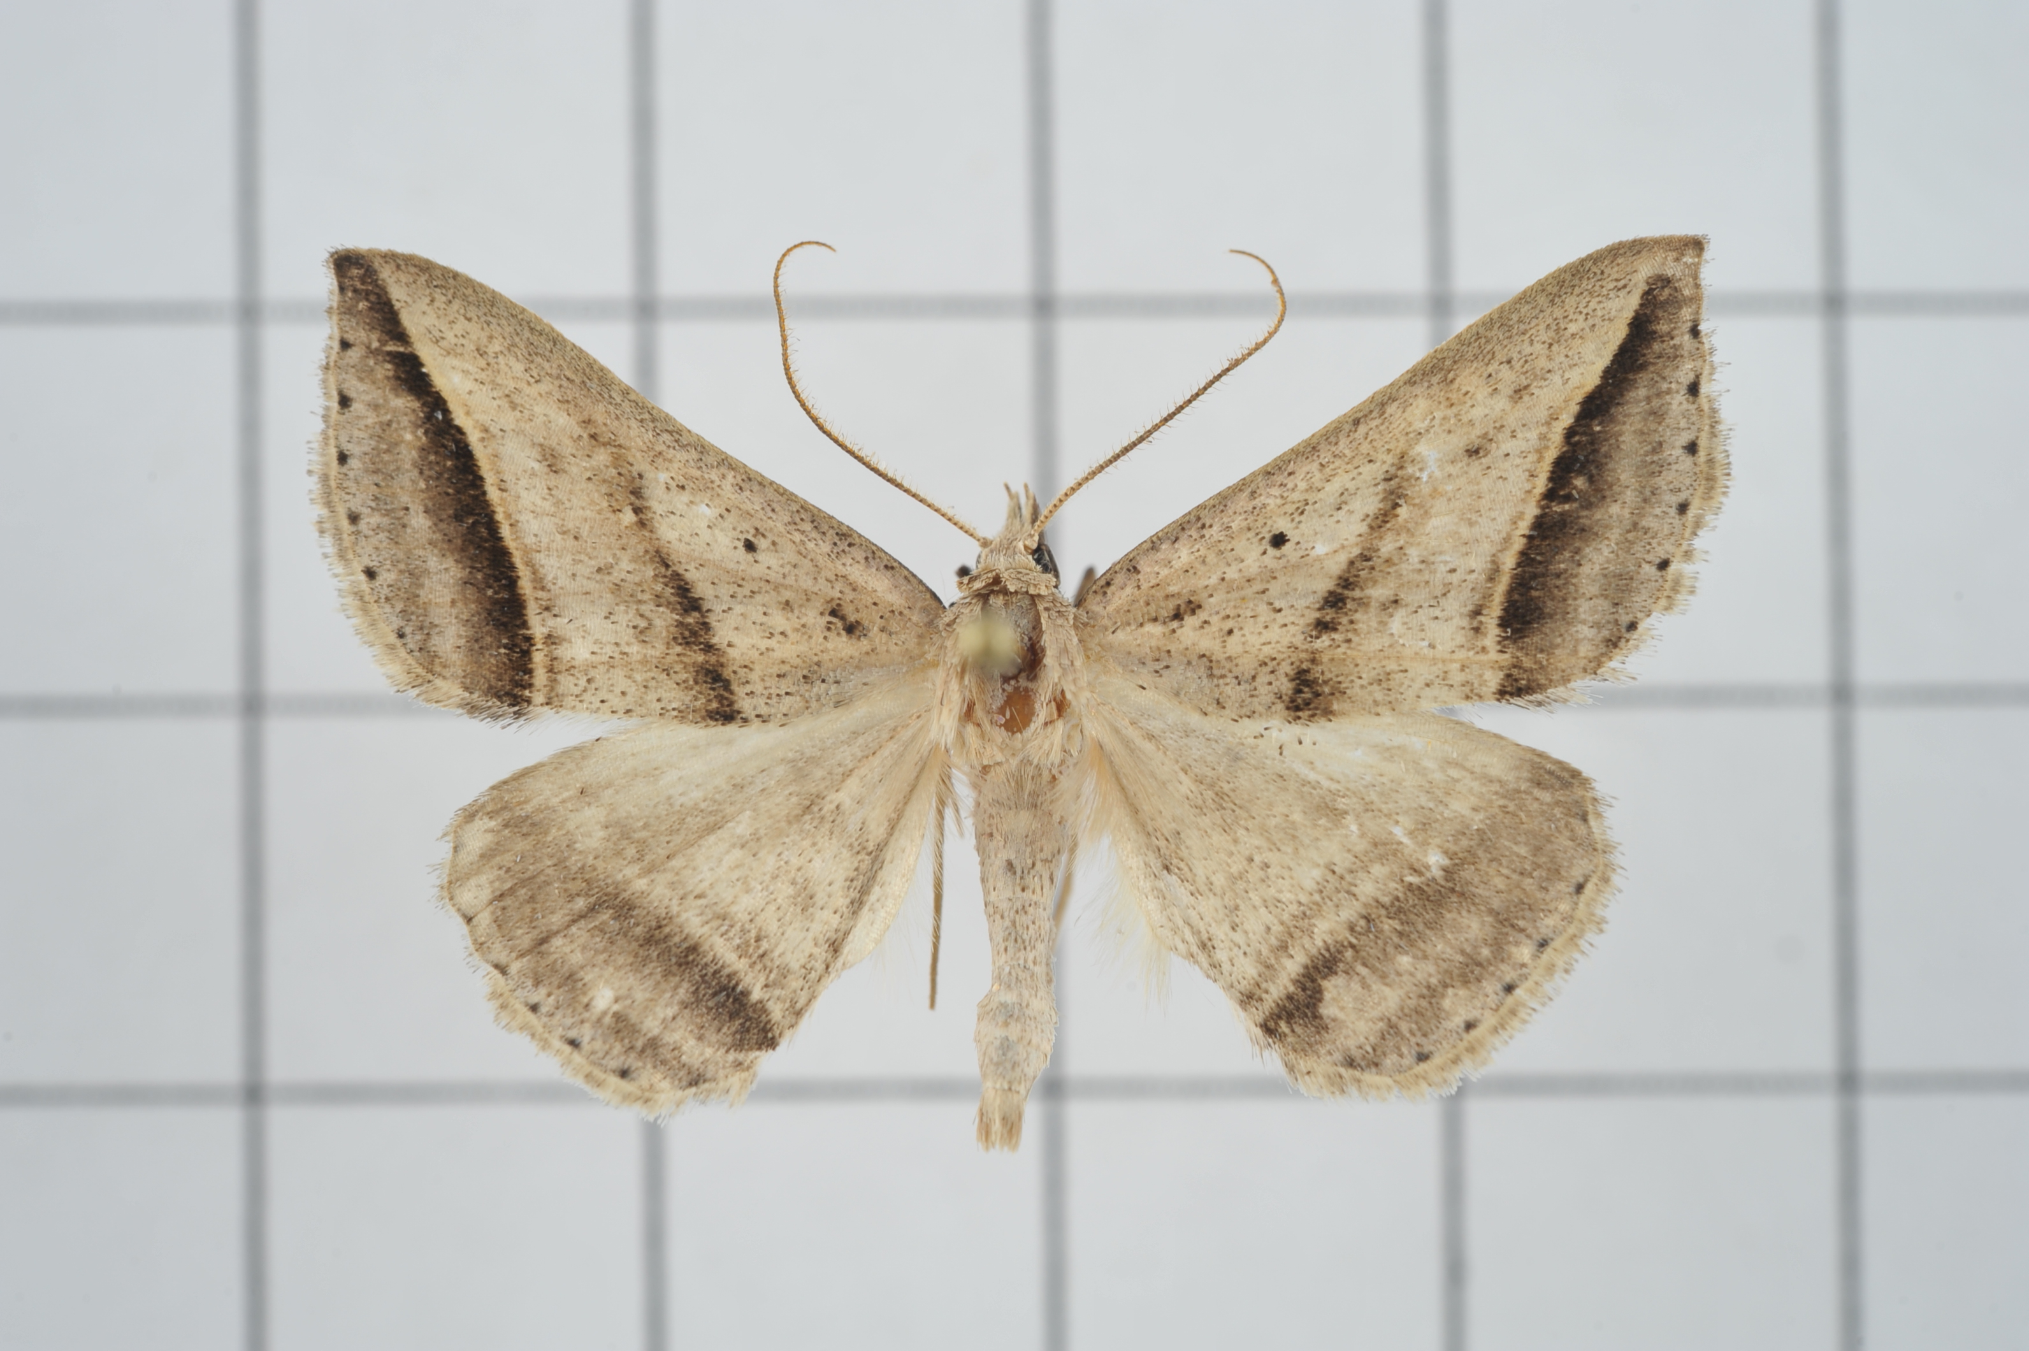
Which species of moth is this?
Blasticorhinus bifasciata
